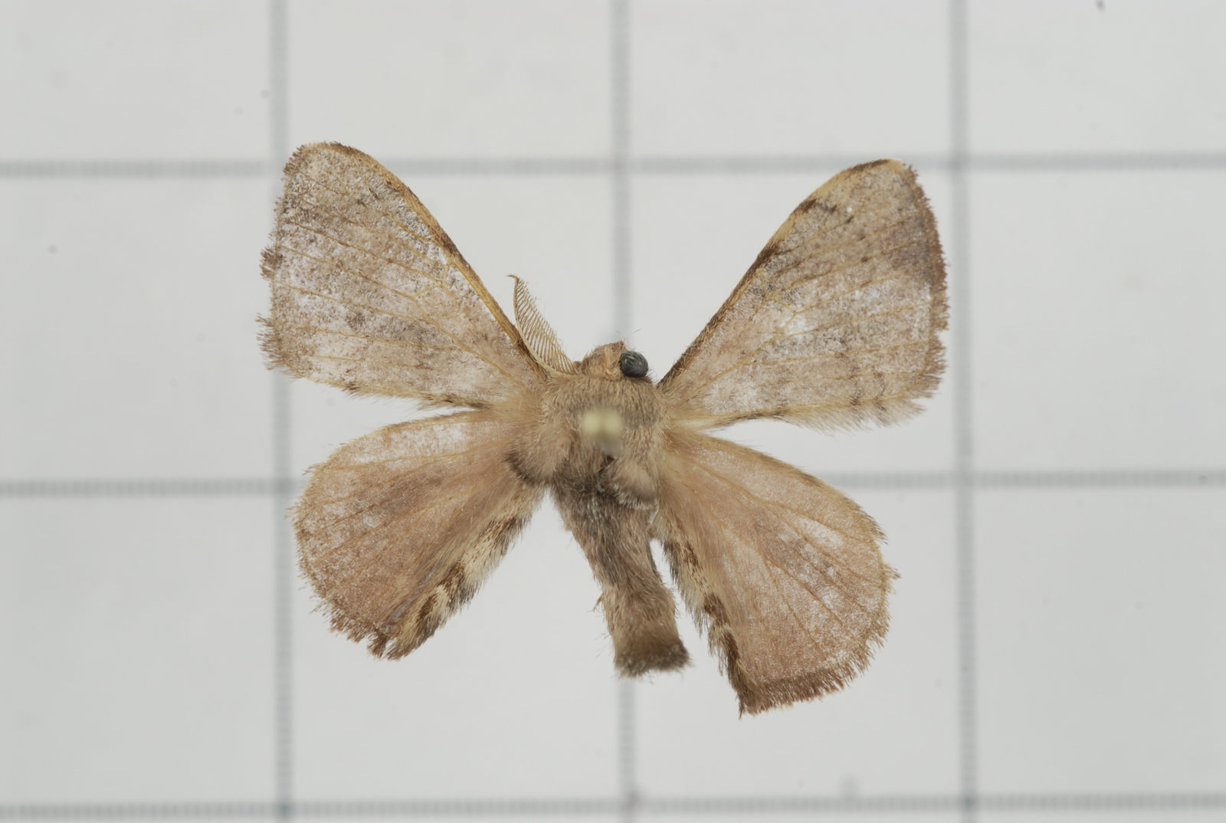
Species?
Trilocha varians
